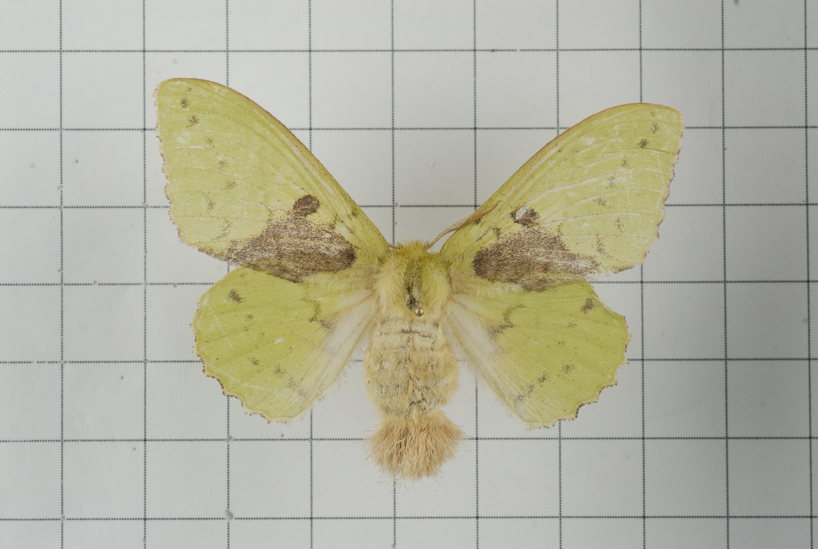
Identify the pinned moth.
Trabala vishnou guttata
